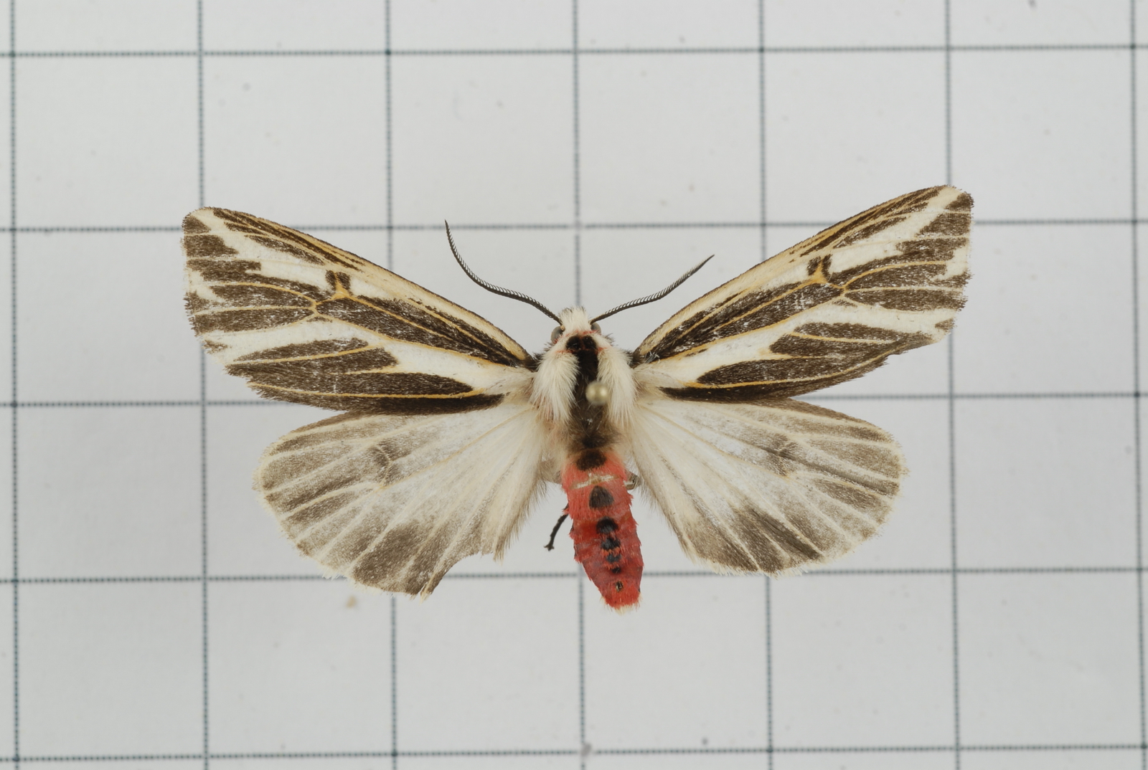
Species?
Eospilarctia formosana
